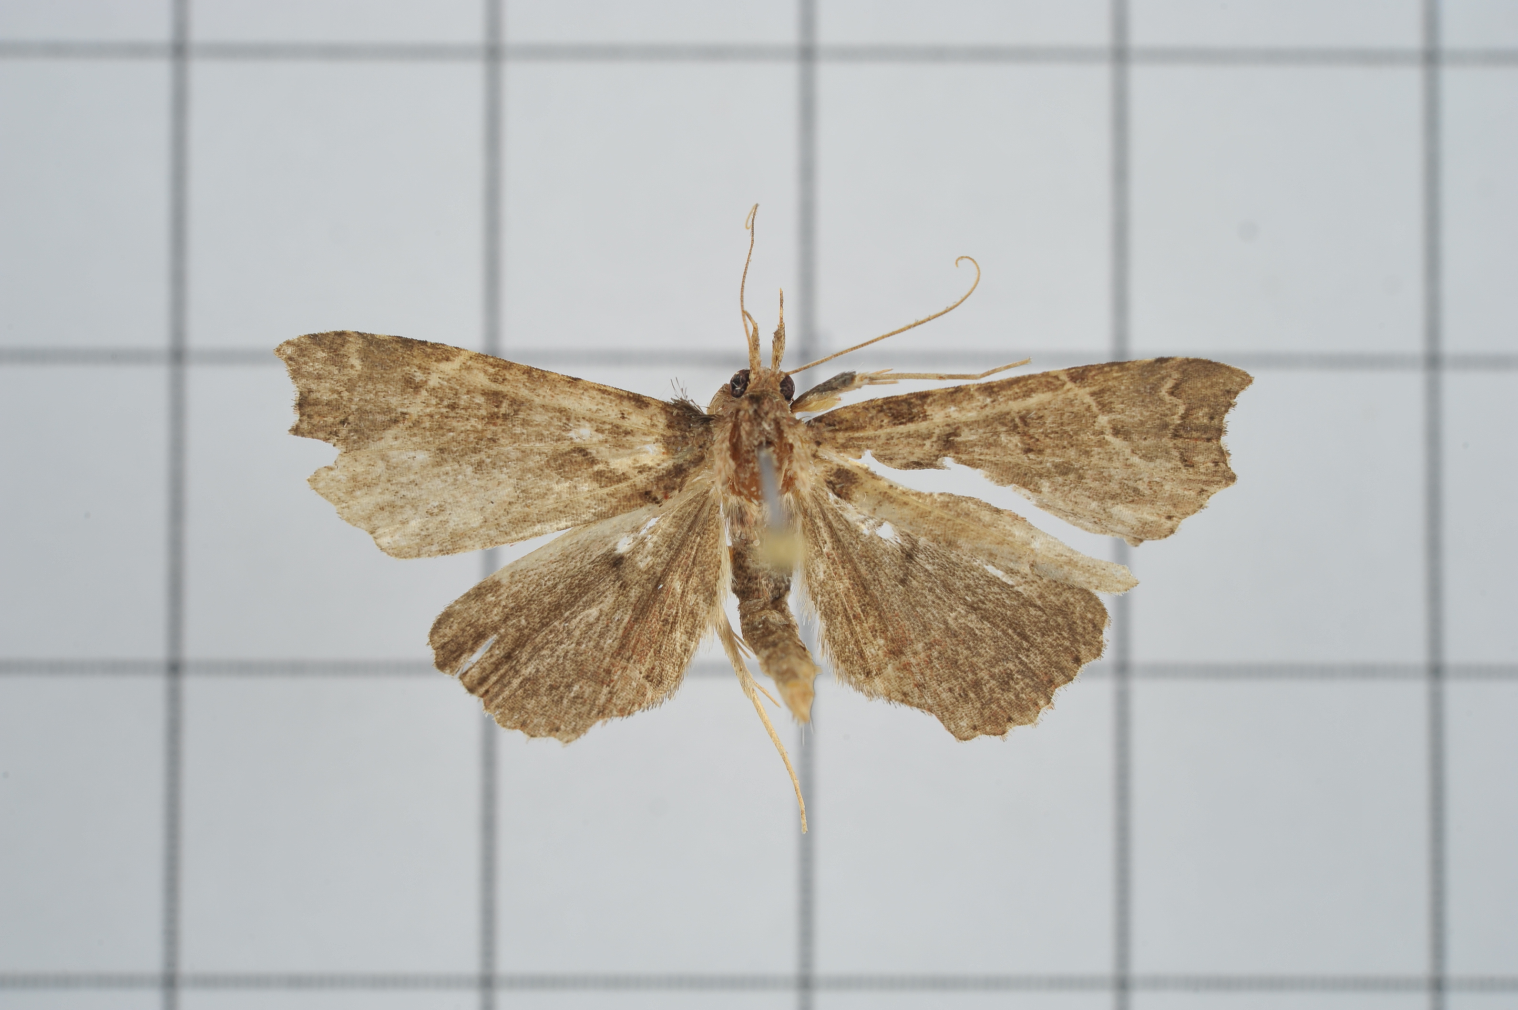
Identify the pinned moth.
Parolulis renalis
